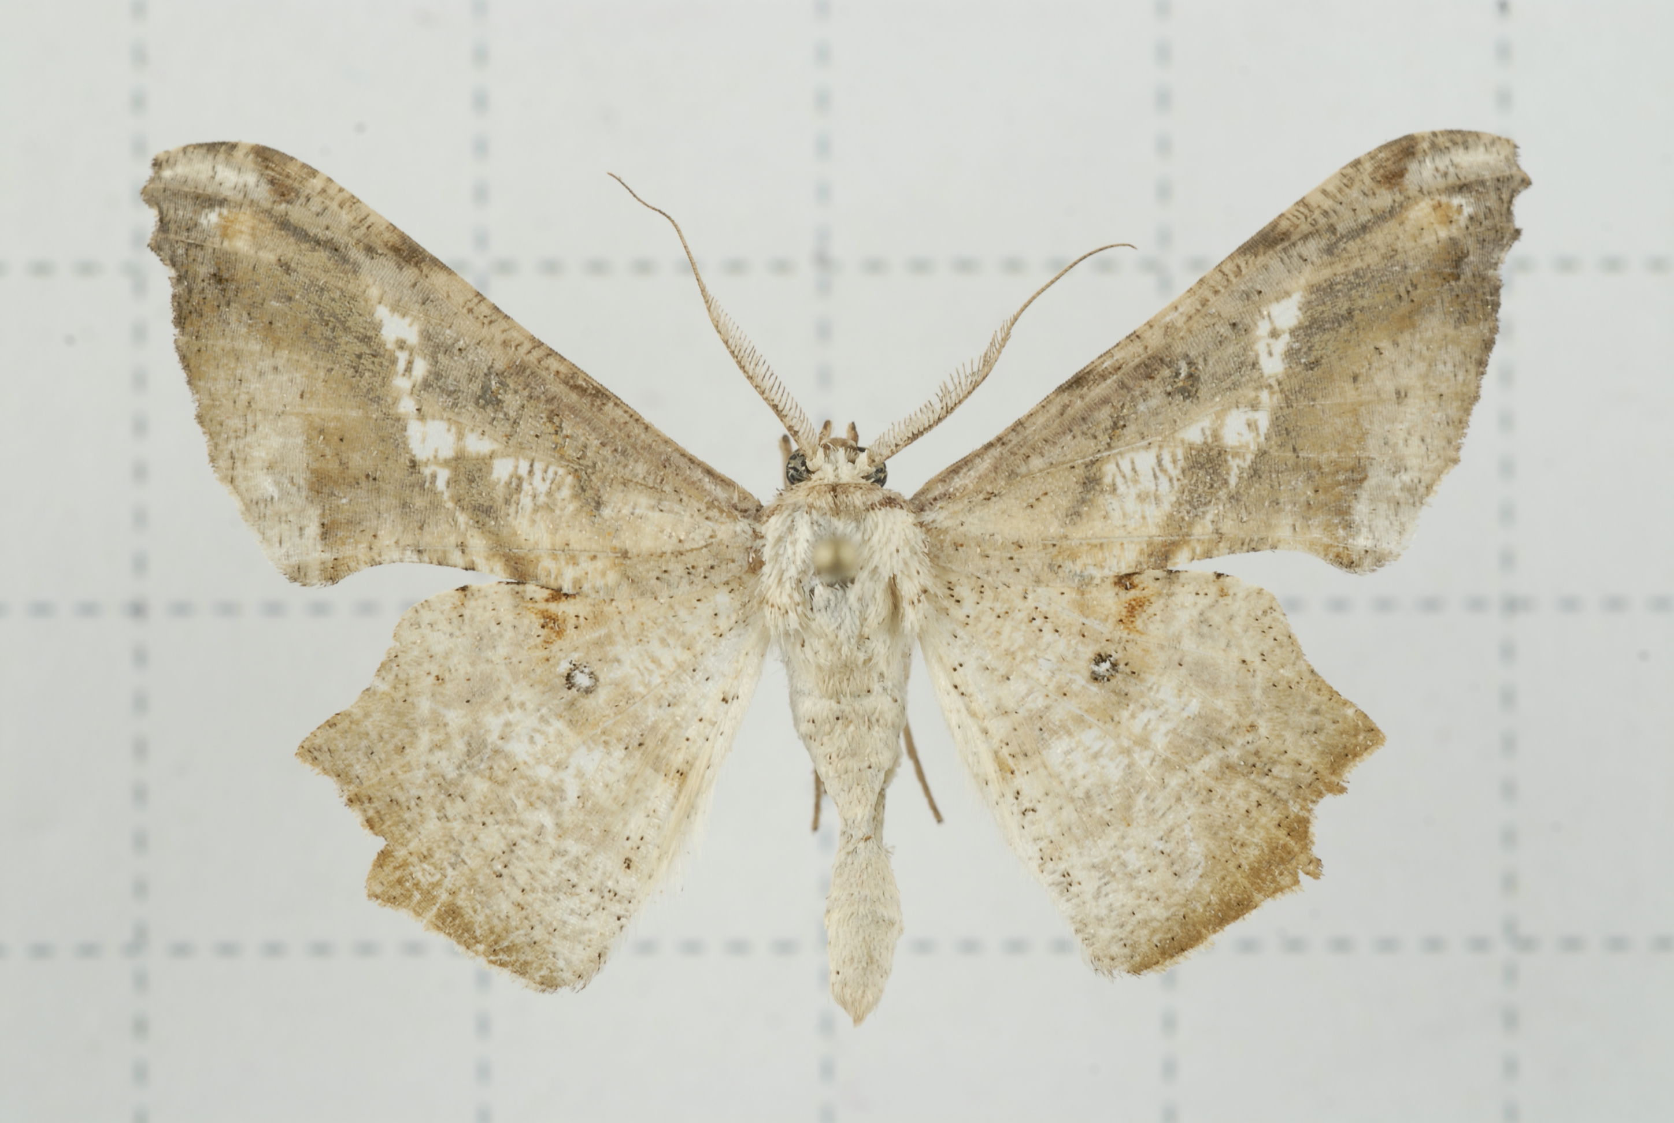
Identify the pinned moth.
Gonodontis pallida
